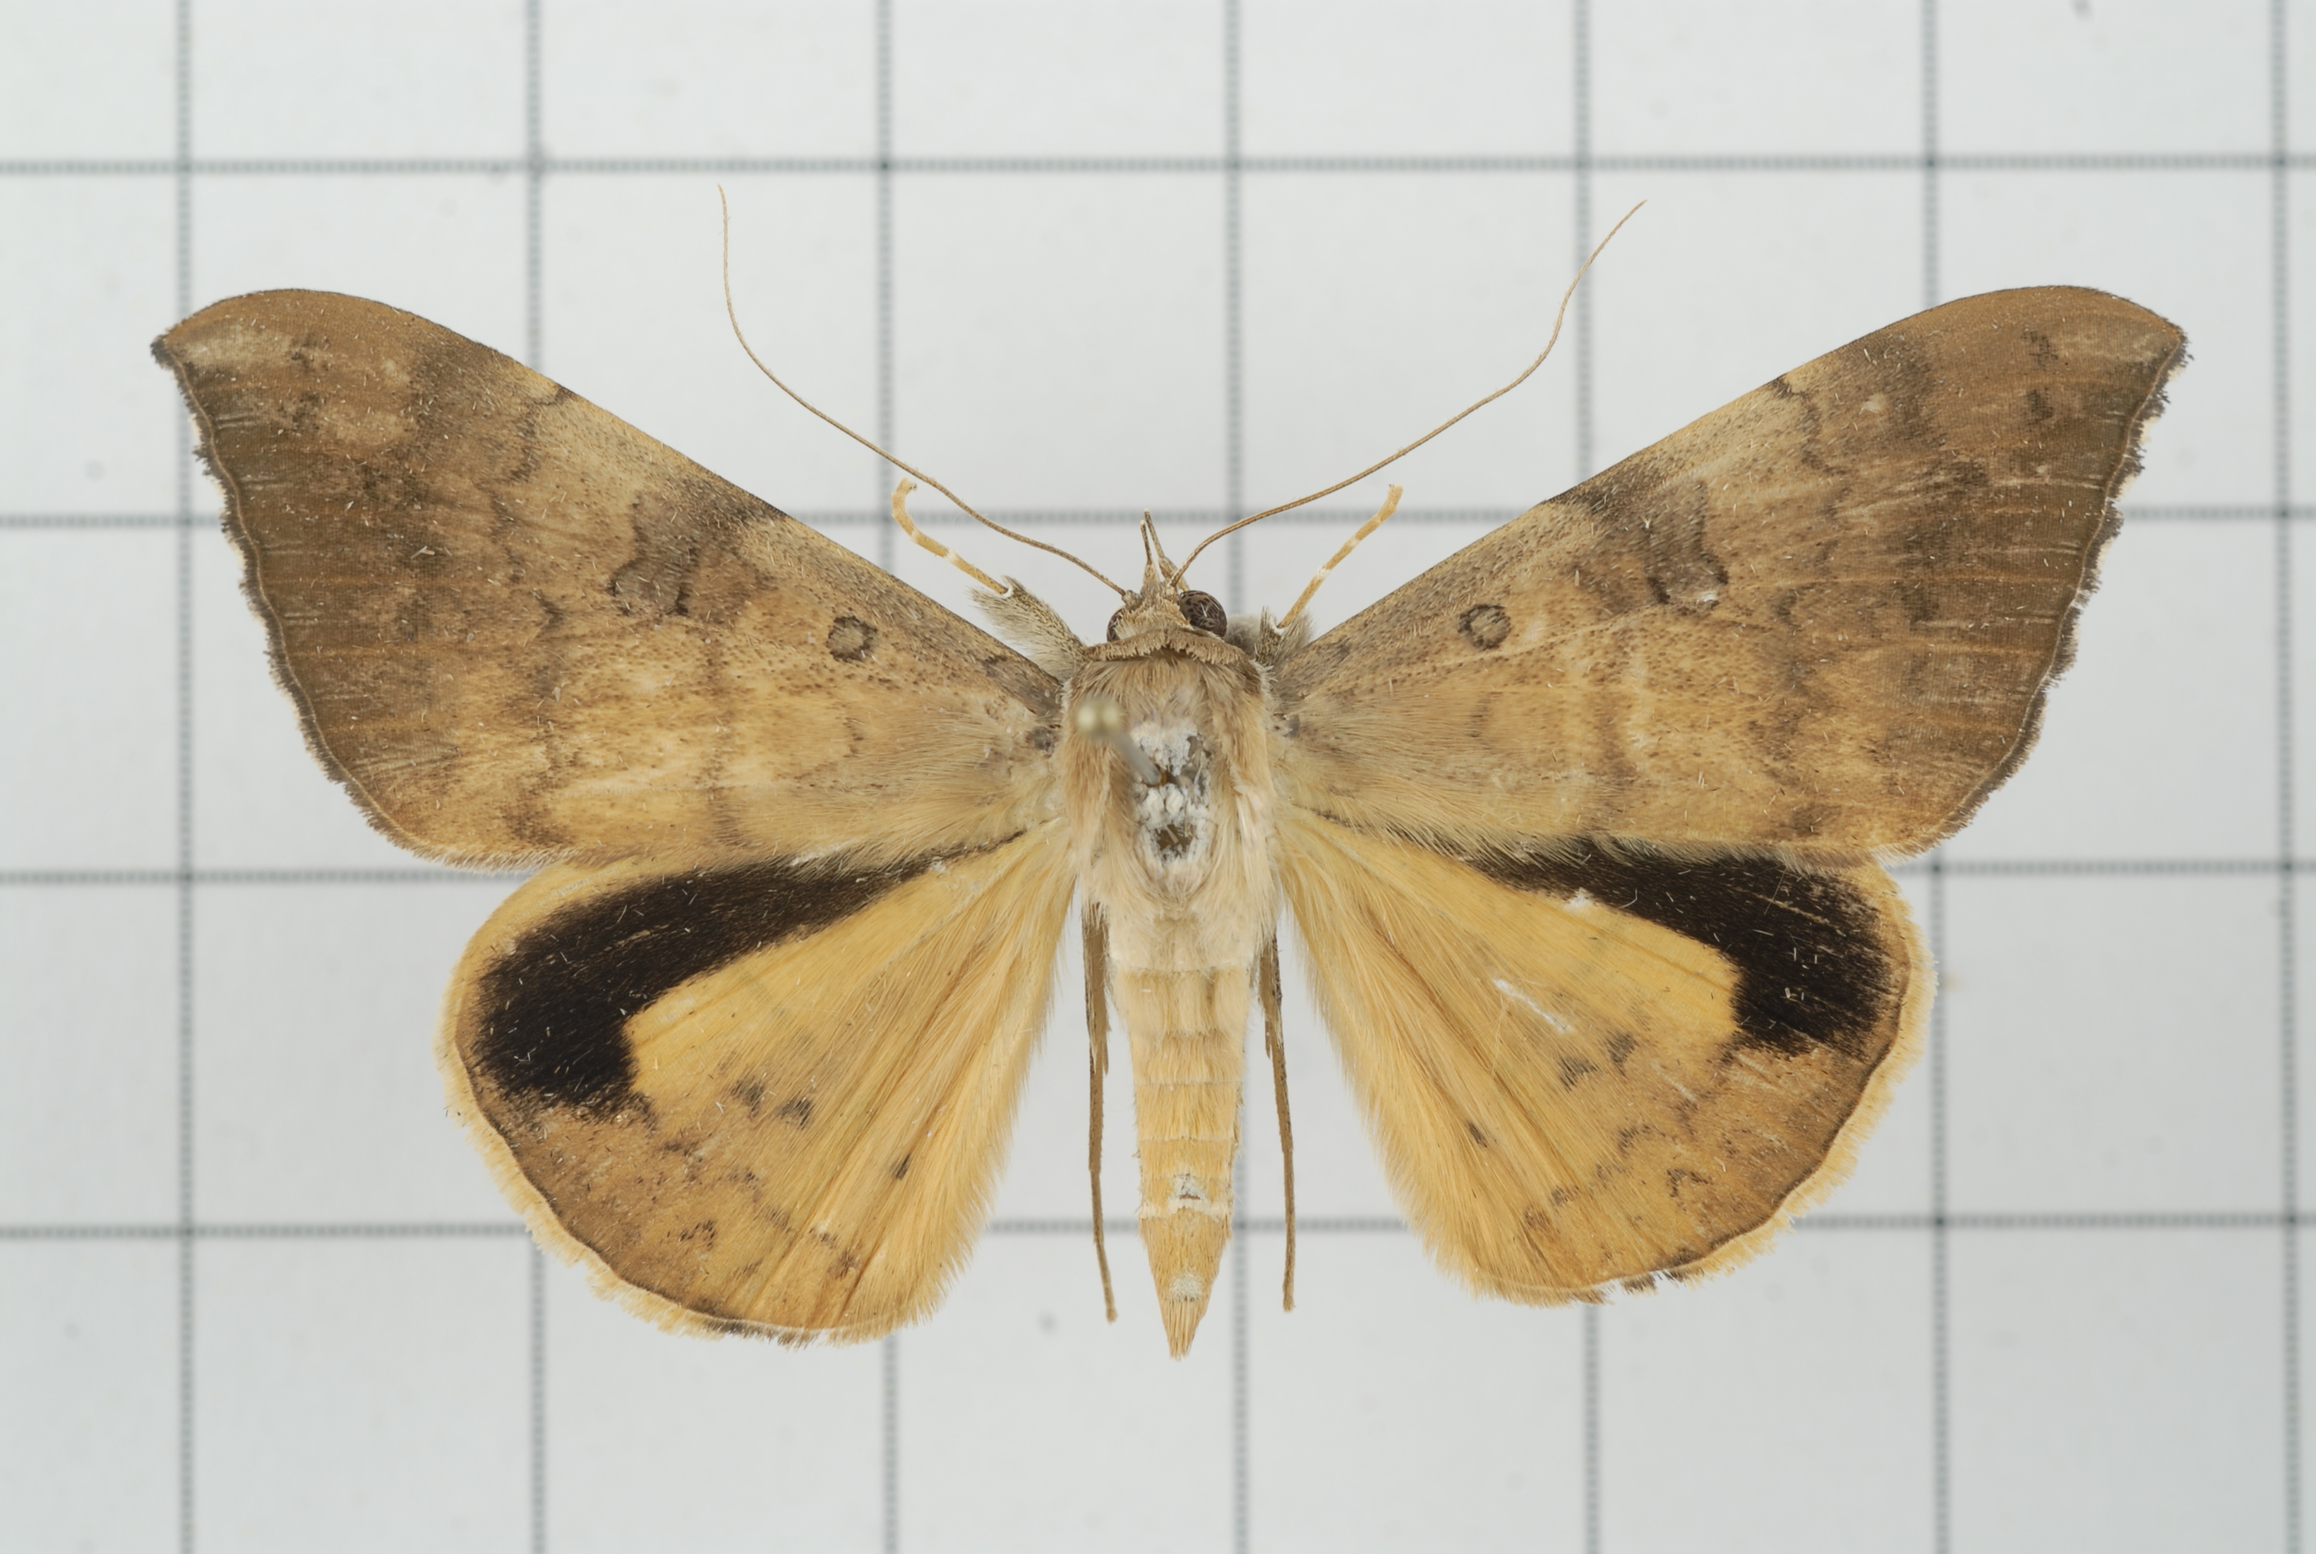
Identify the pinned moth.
Oxyodes scrobiculata
